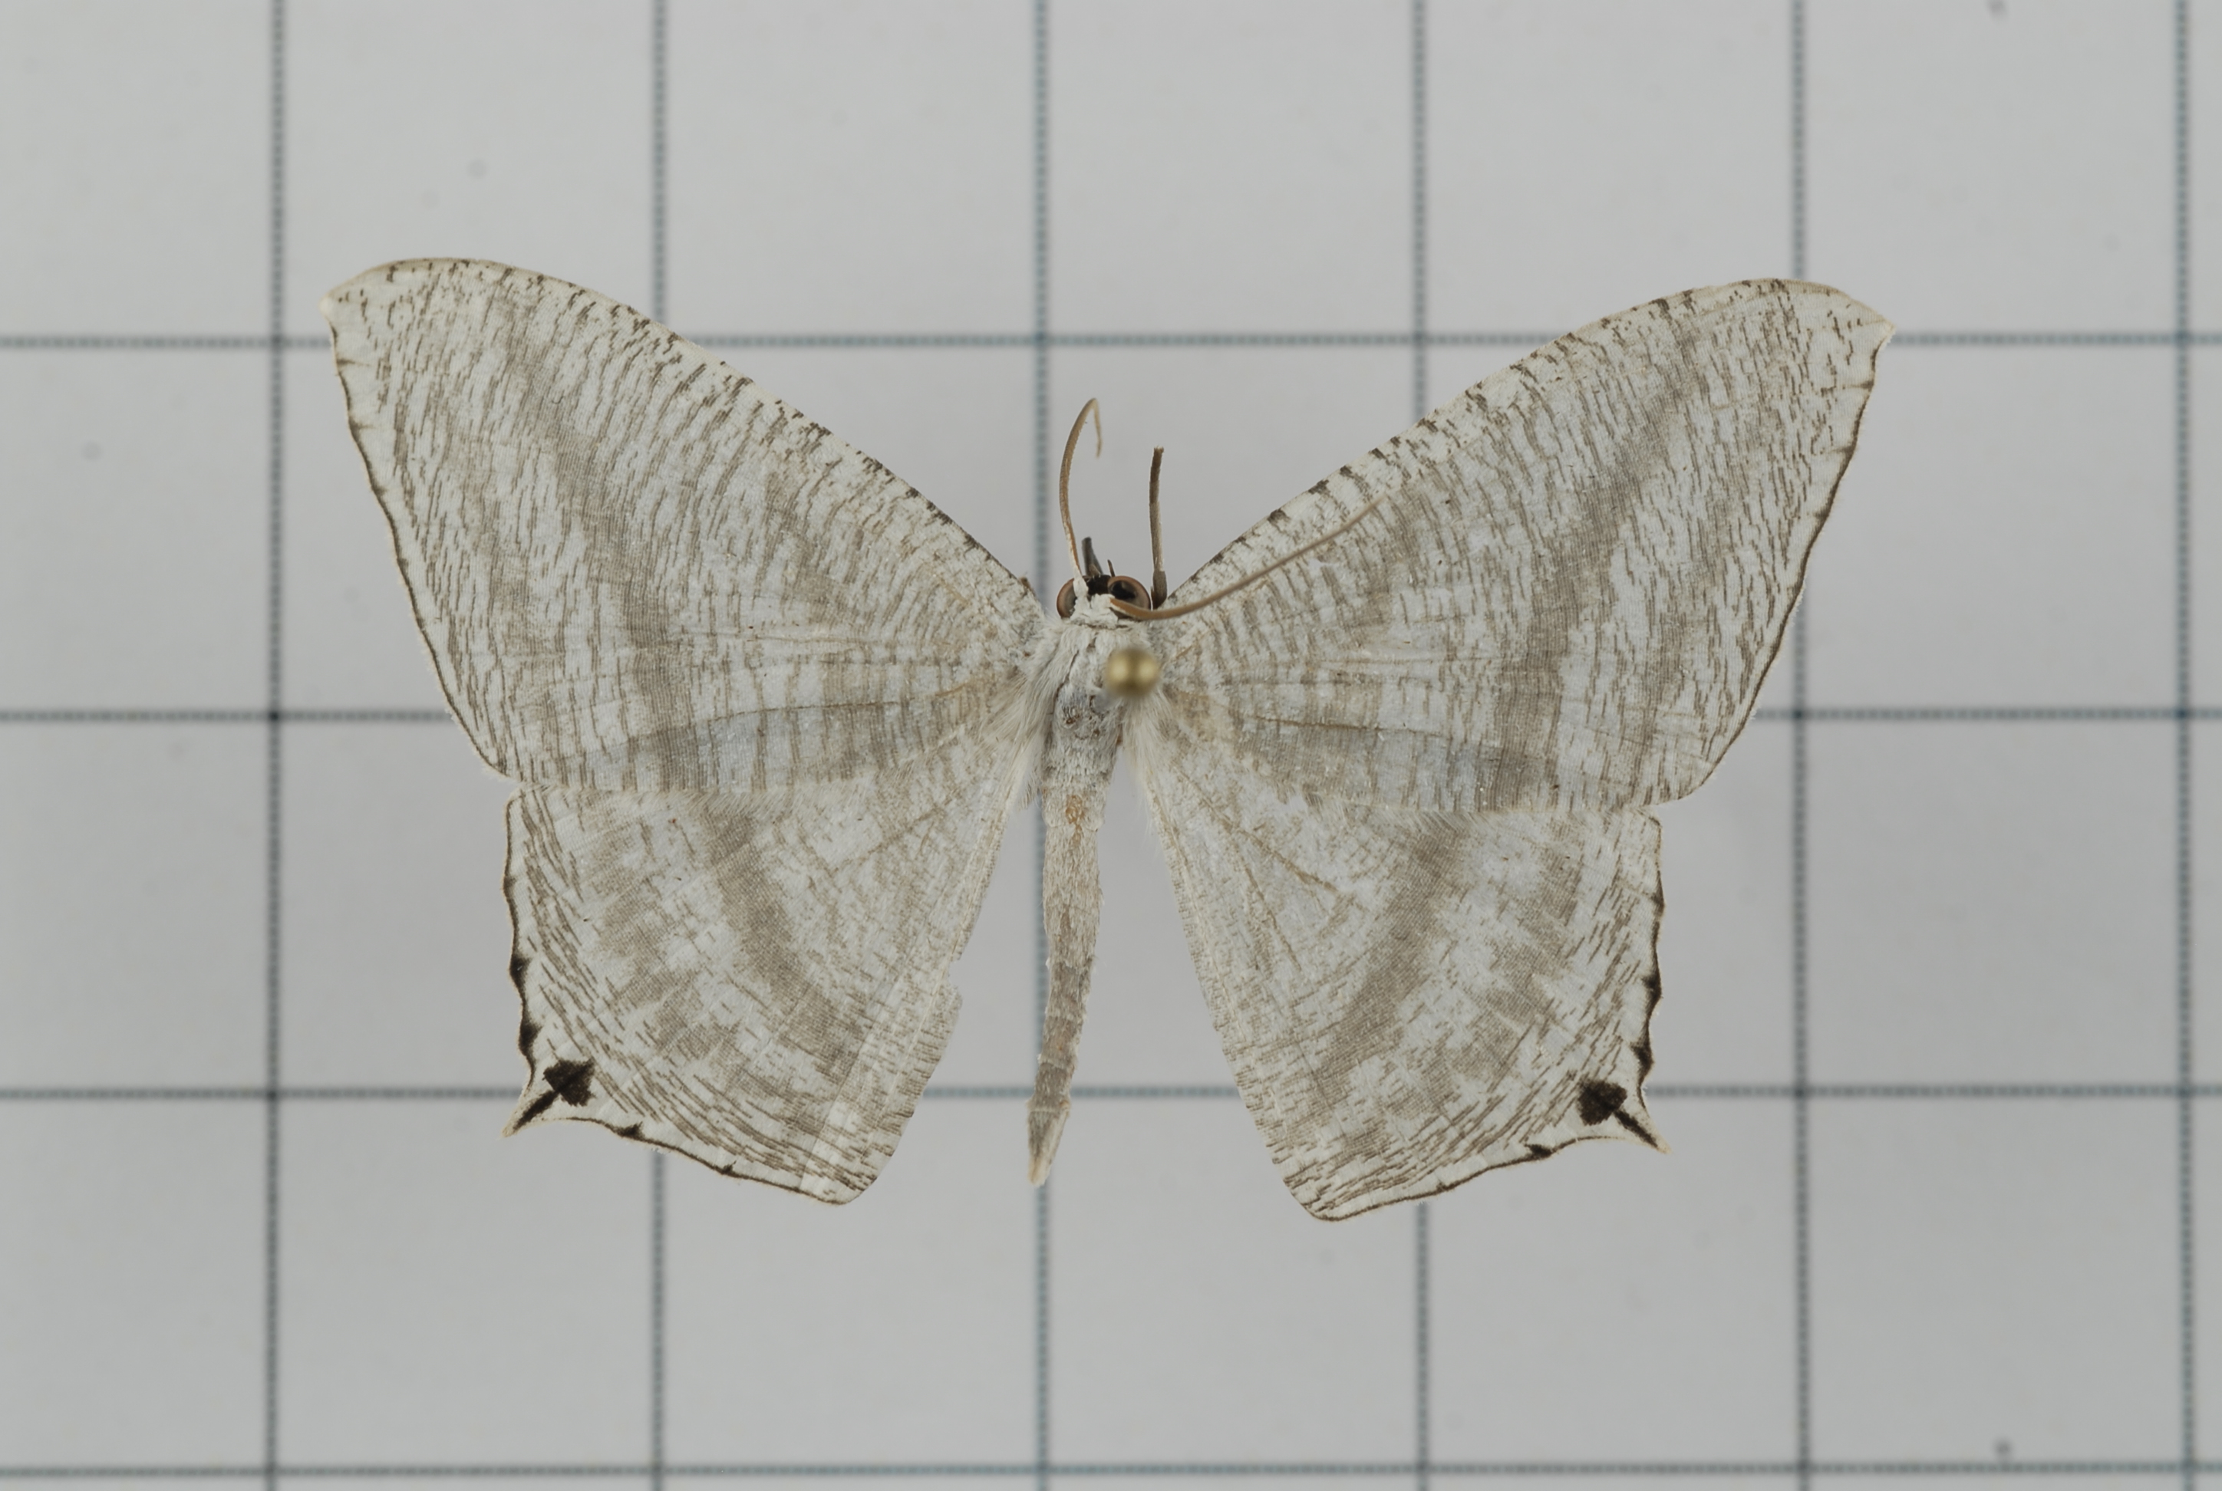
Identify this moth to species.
Micronia aculeata
